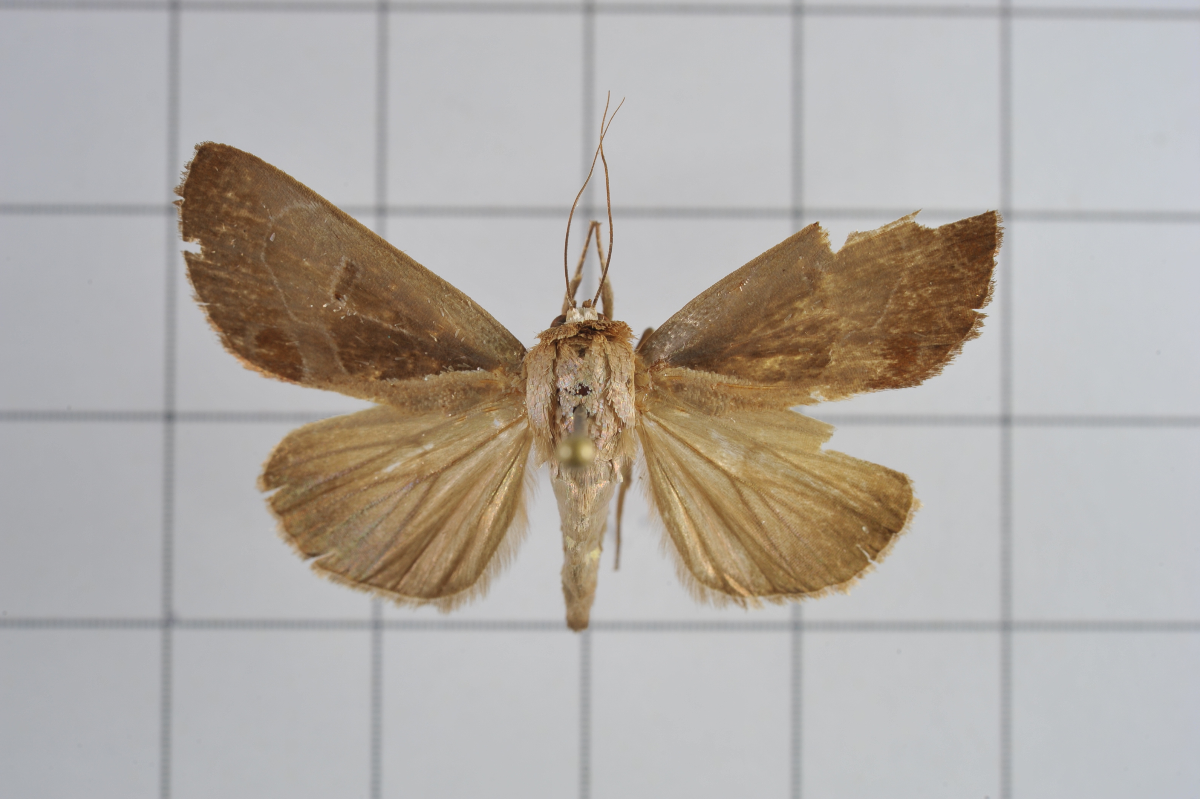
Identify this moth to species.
Westermannia elliptica elliptica
